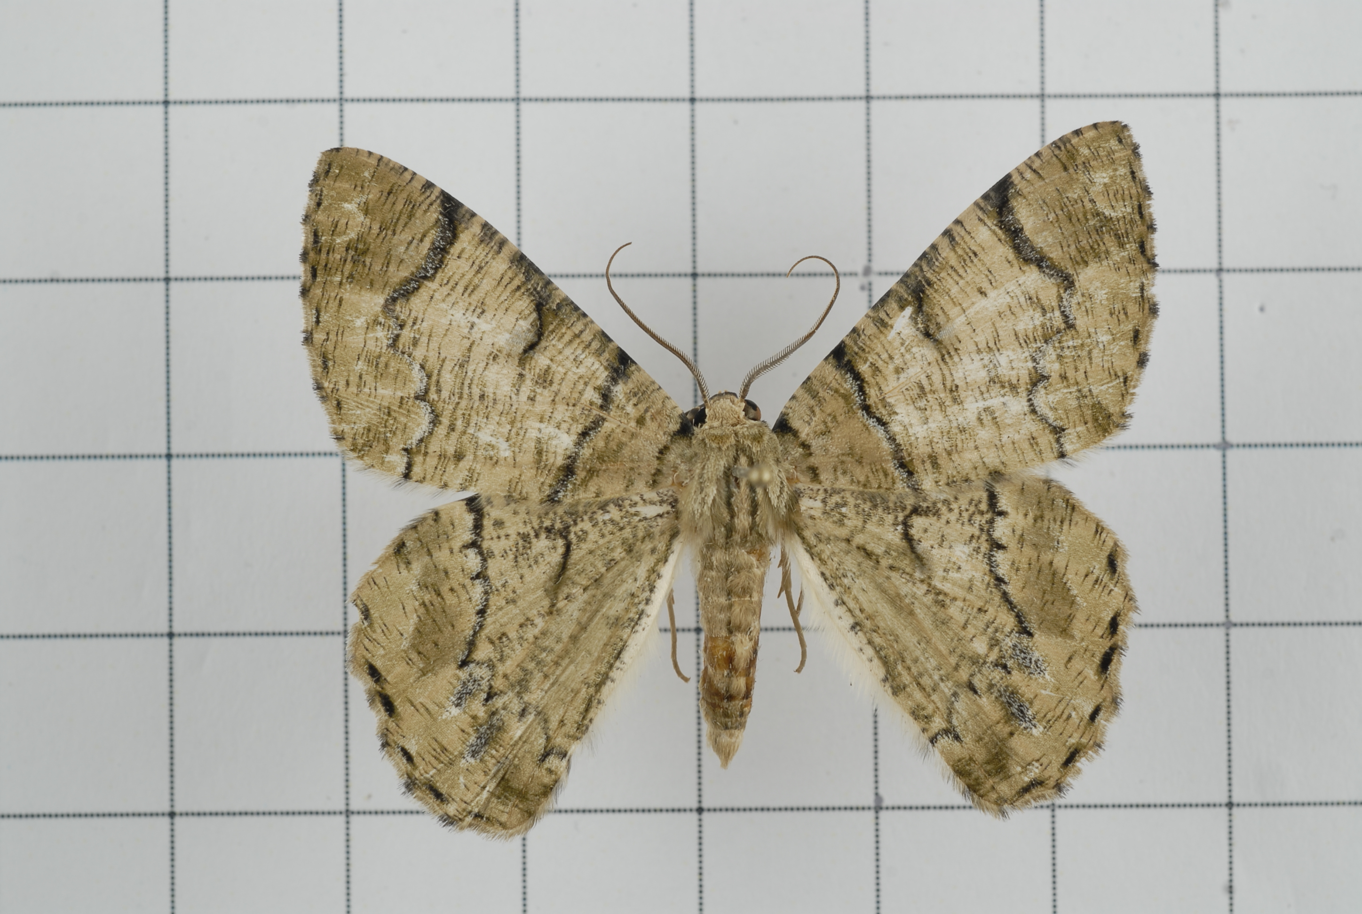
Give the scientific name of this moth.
Lophophelma iterans onerosus
